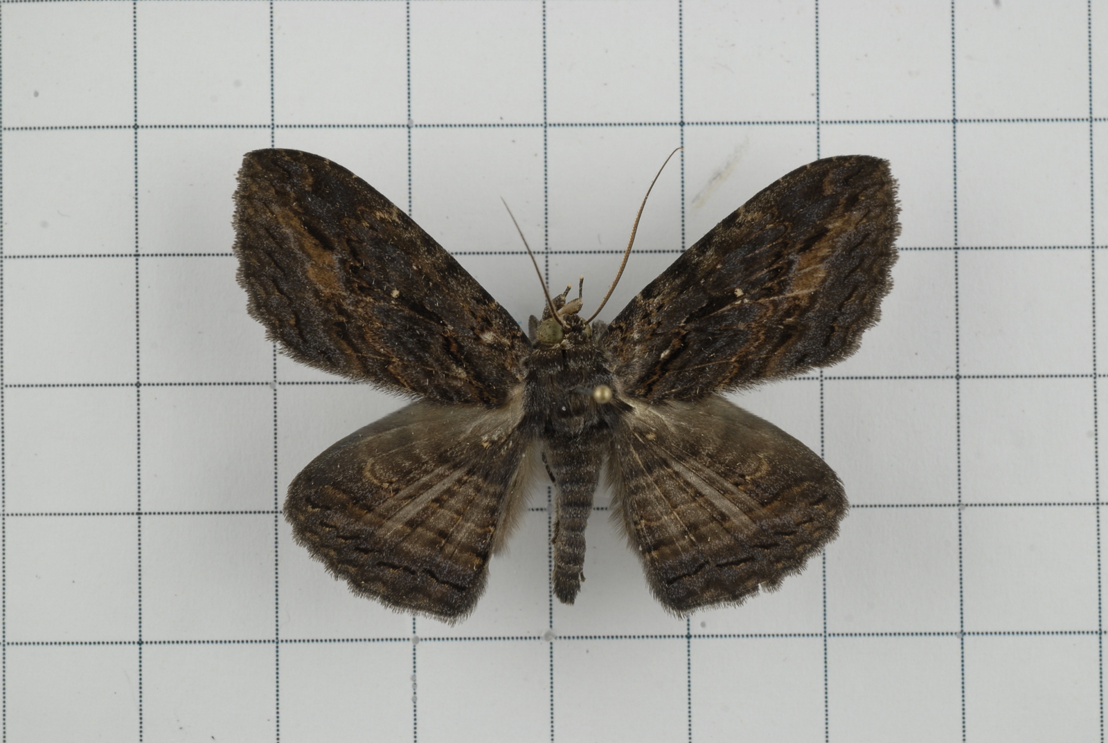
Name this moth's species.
Anisoneura salebrosa
